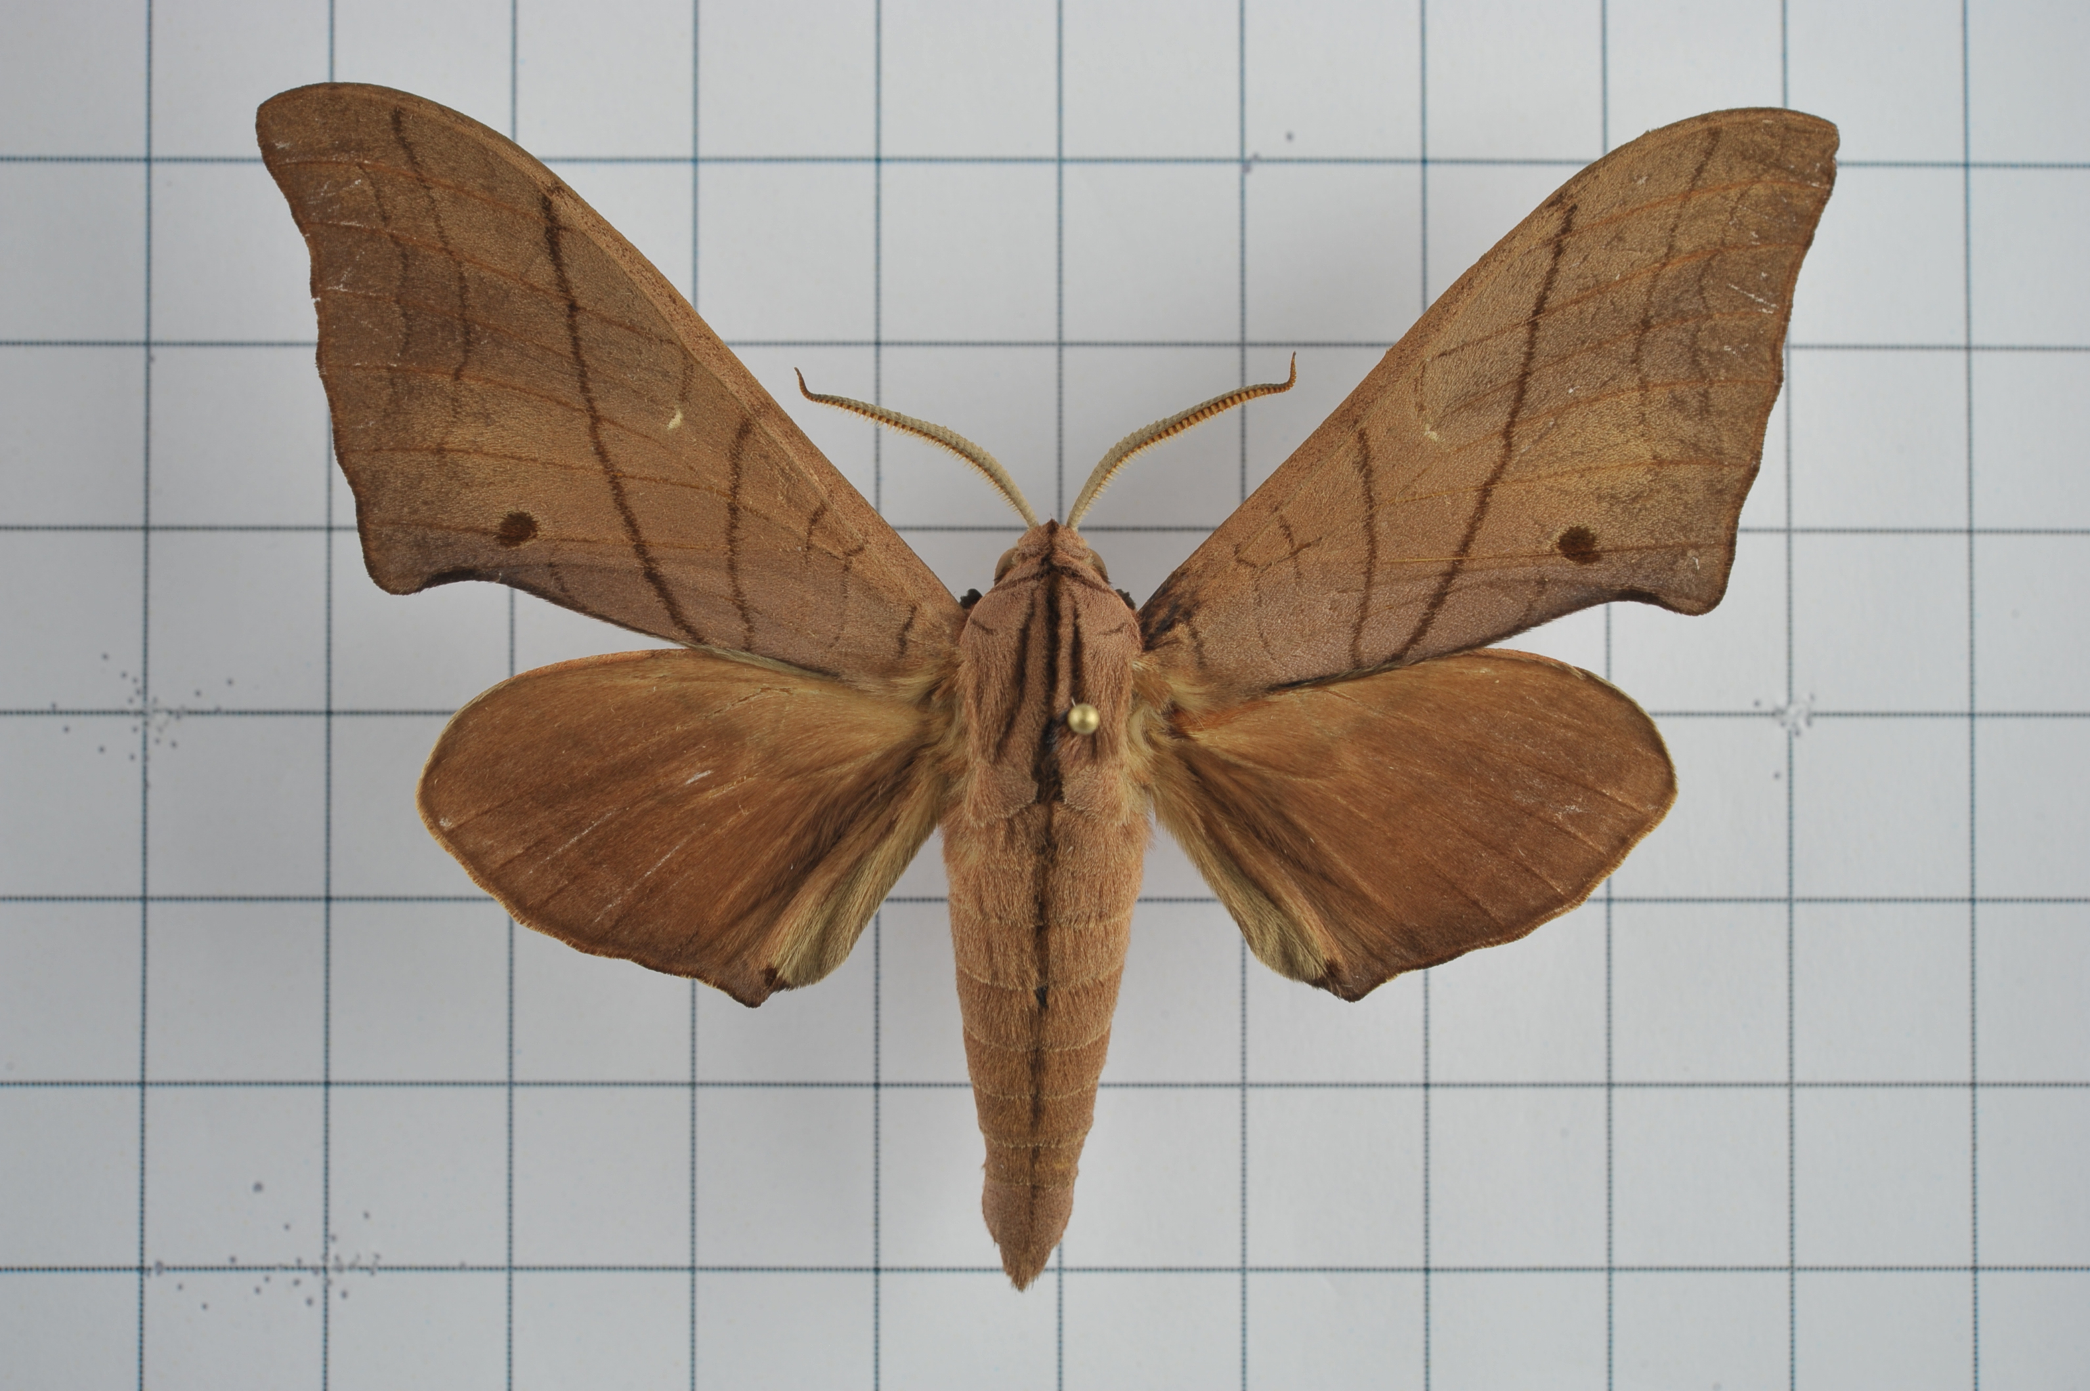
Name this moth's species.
Marumba cristata bukaiana
